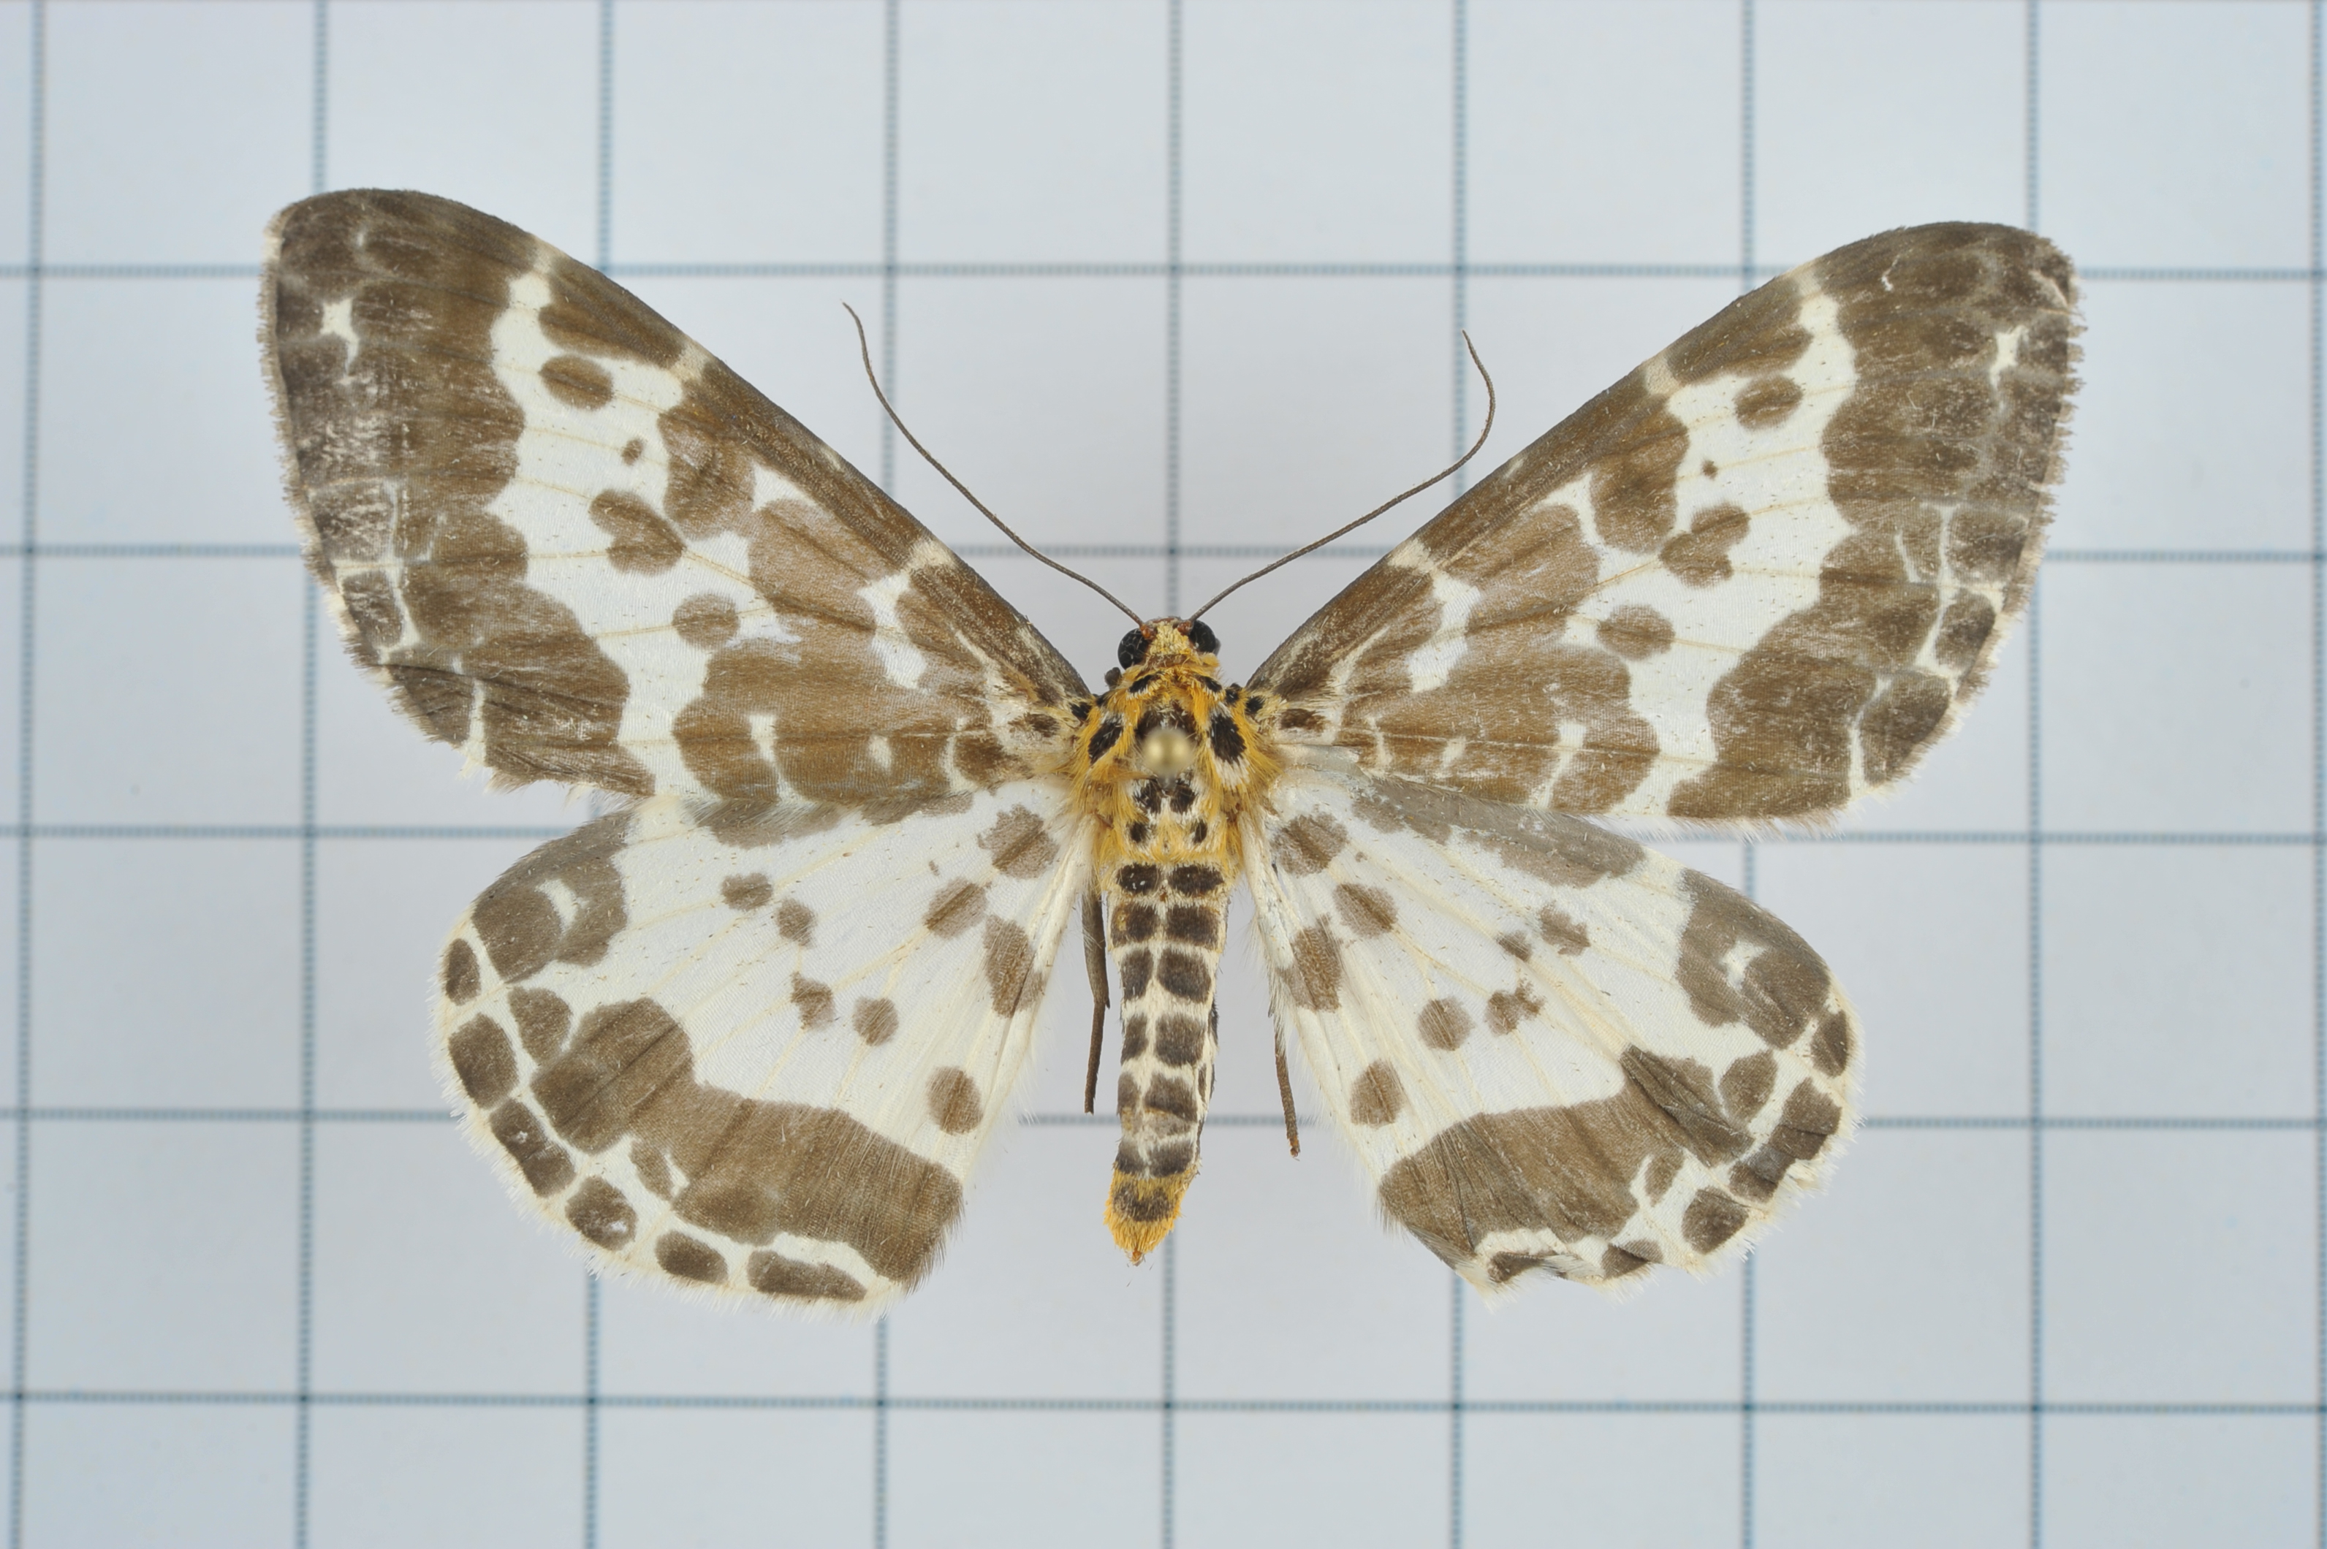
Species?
Pogonopygia pavida pavida
